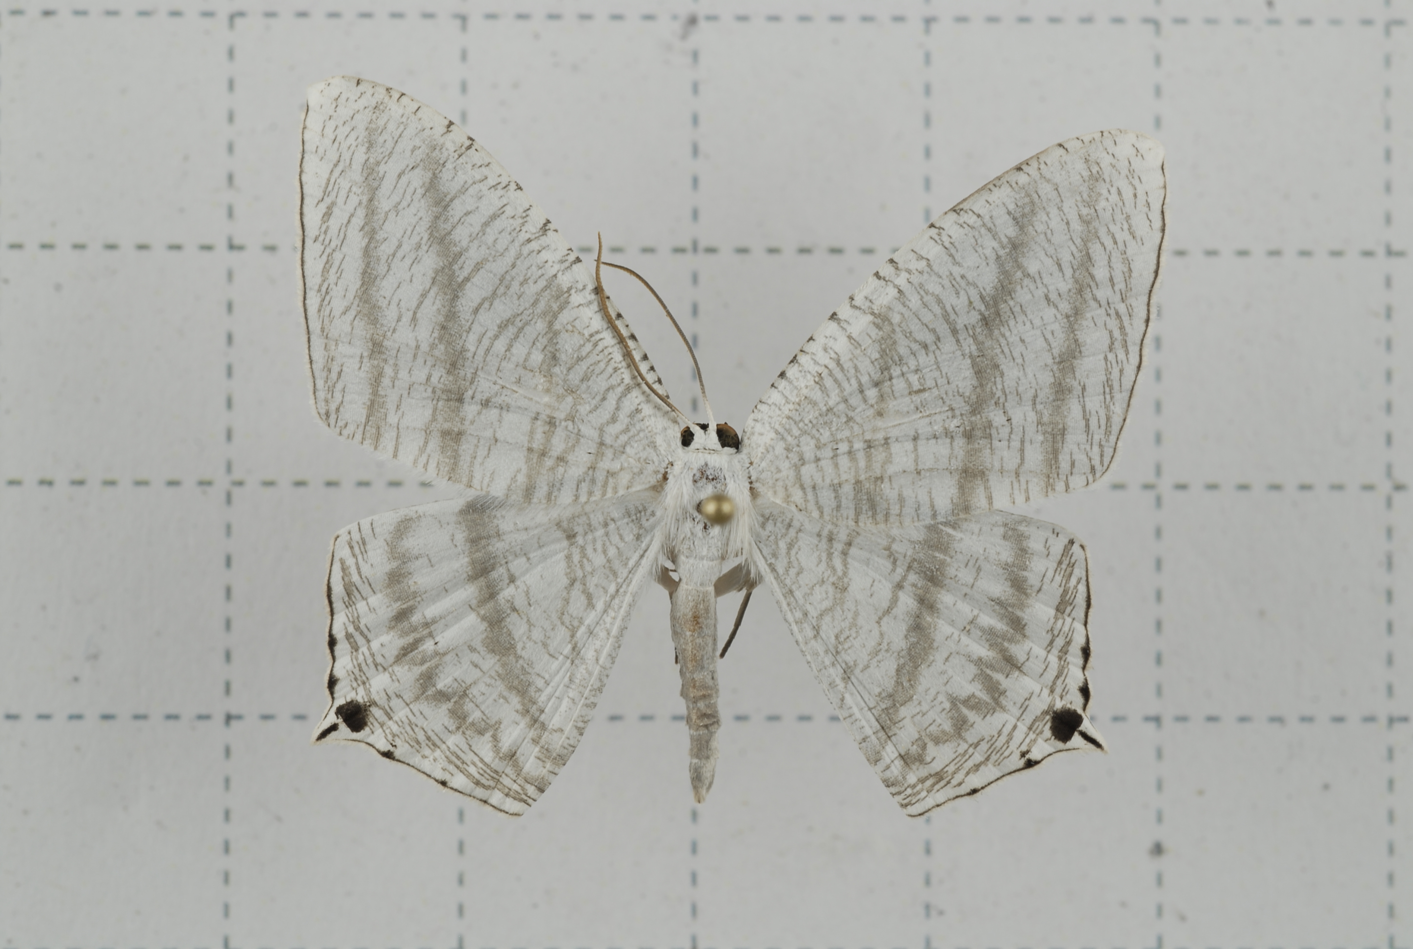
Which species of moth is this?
Micronia aculeata
